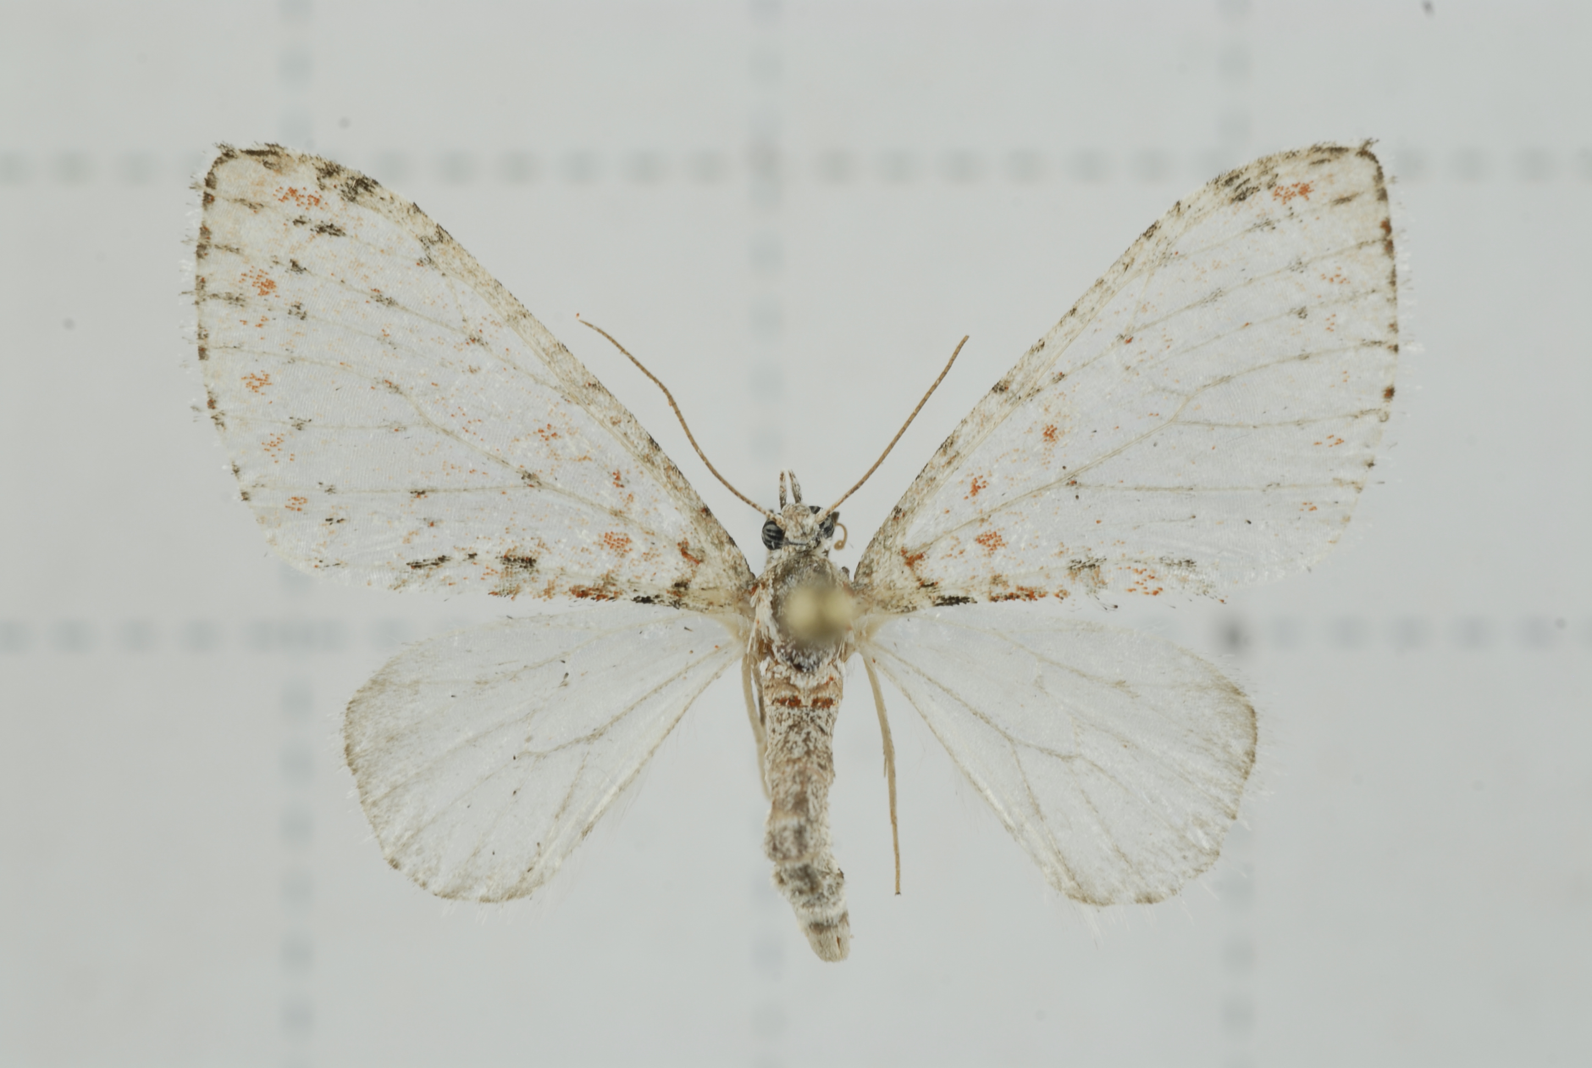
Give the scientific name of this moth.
Trichopterigia sanguinipunctata sanguinipunctata
